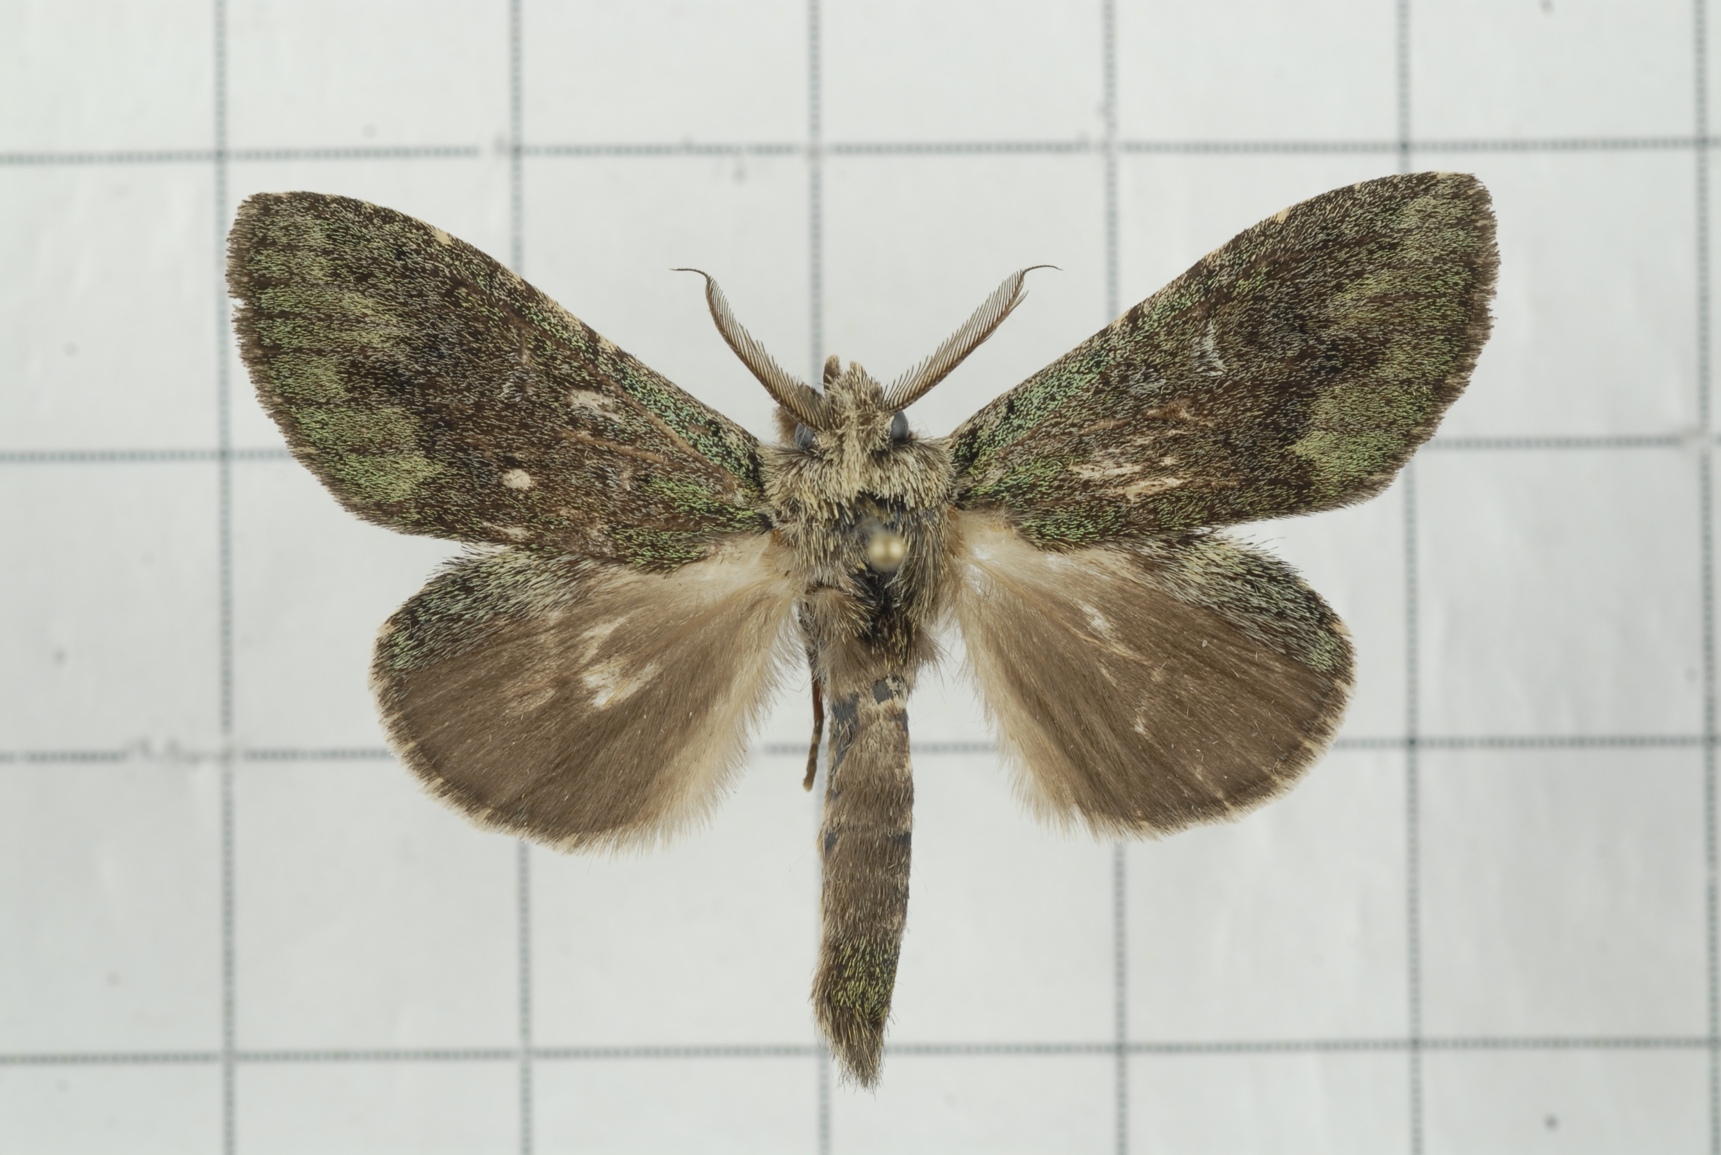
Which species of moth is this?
Syntypistis cyanea cyanea
